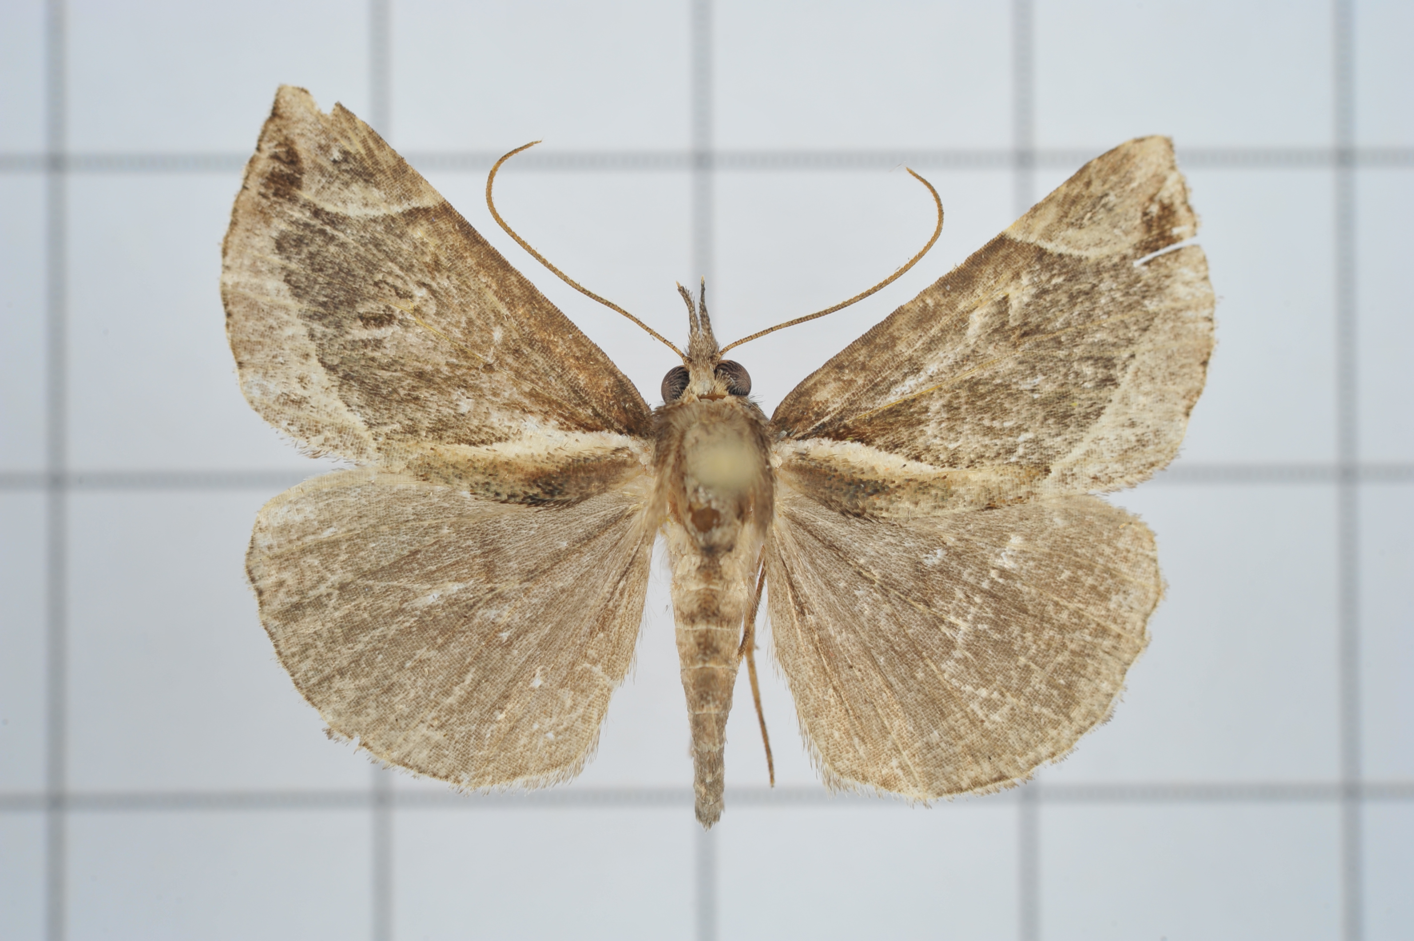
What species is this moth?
Hypena perspicua
